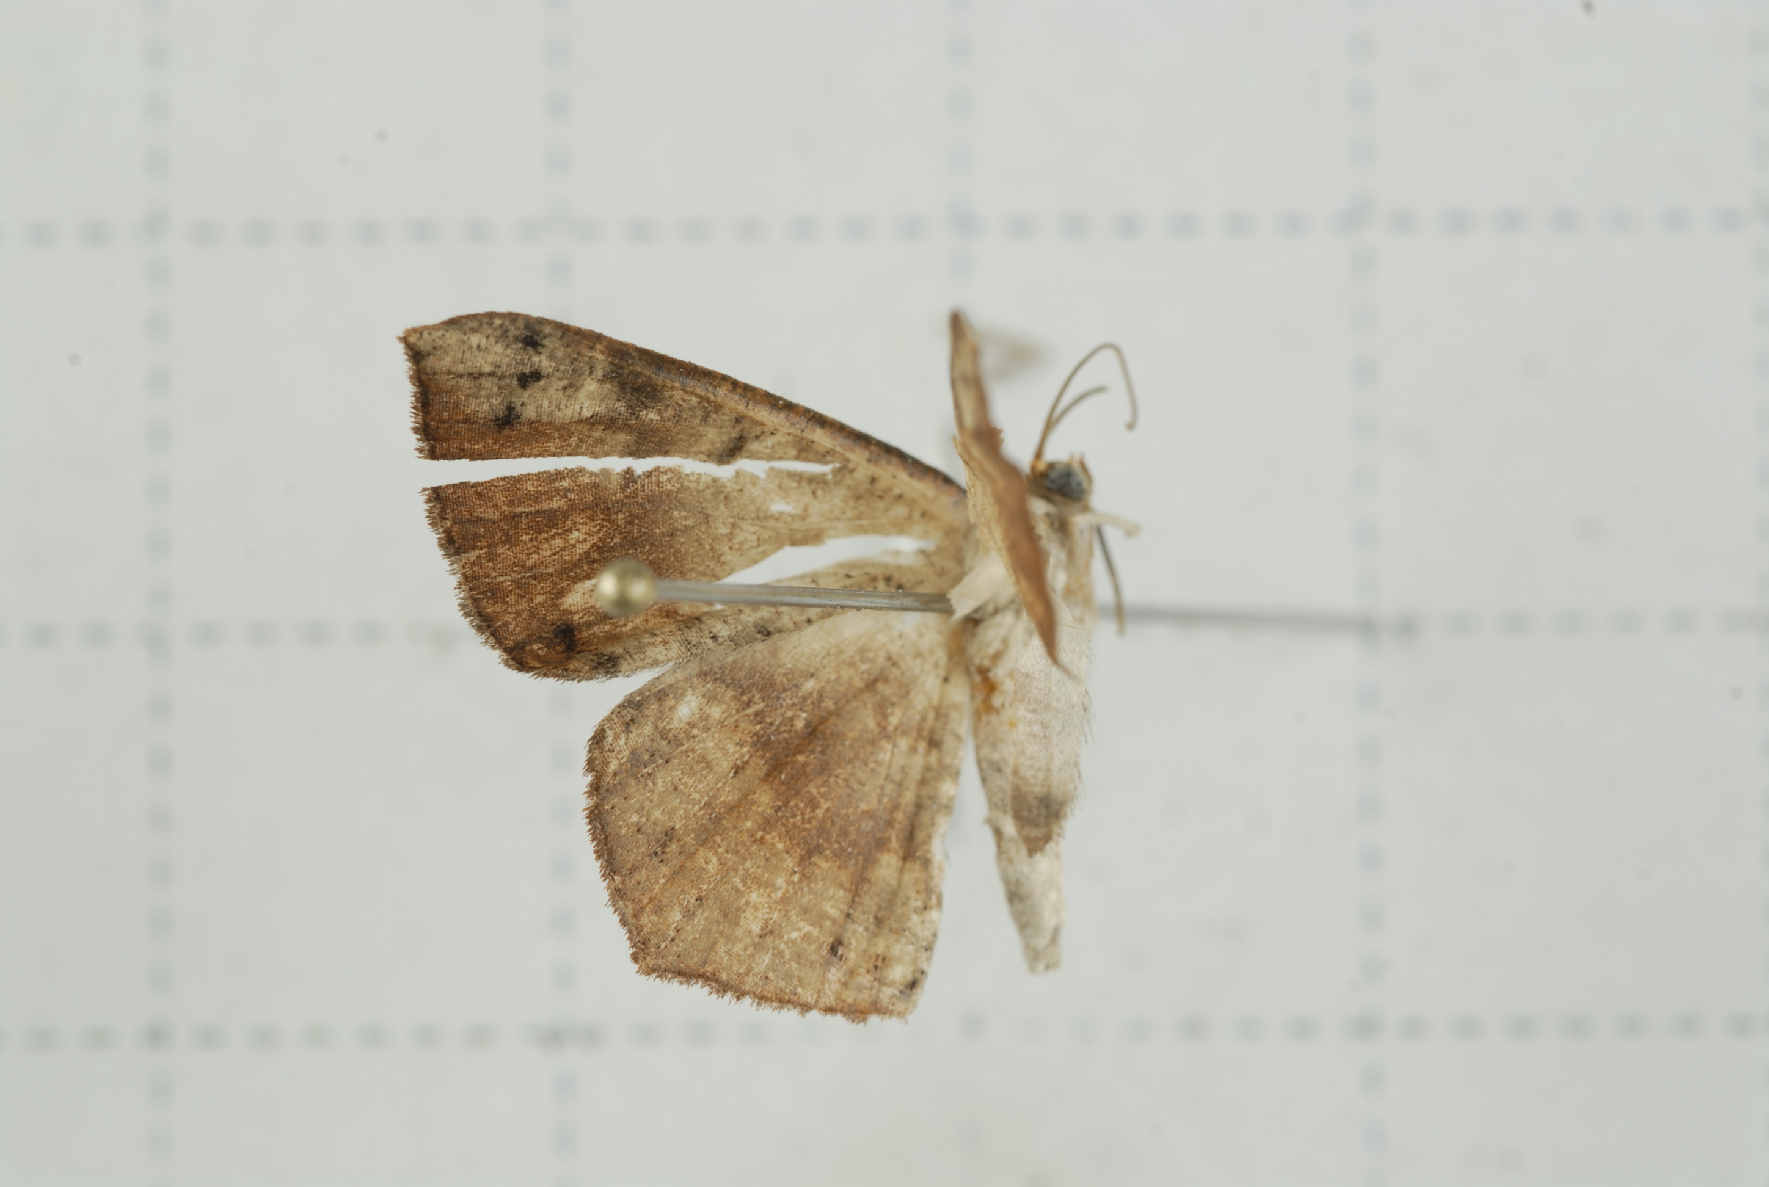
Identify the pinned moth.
Peratostega deletaria deletaria
